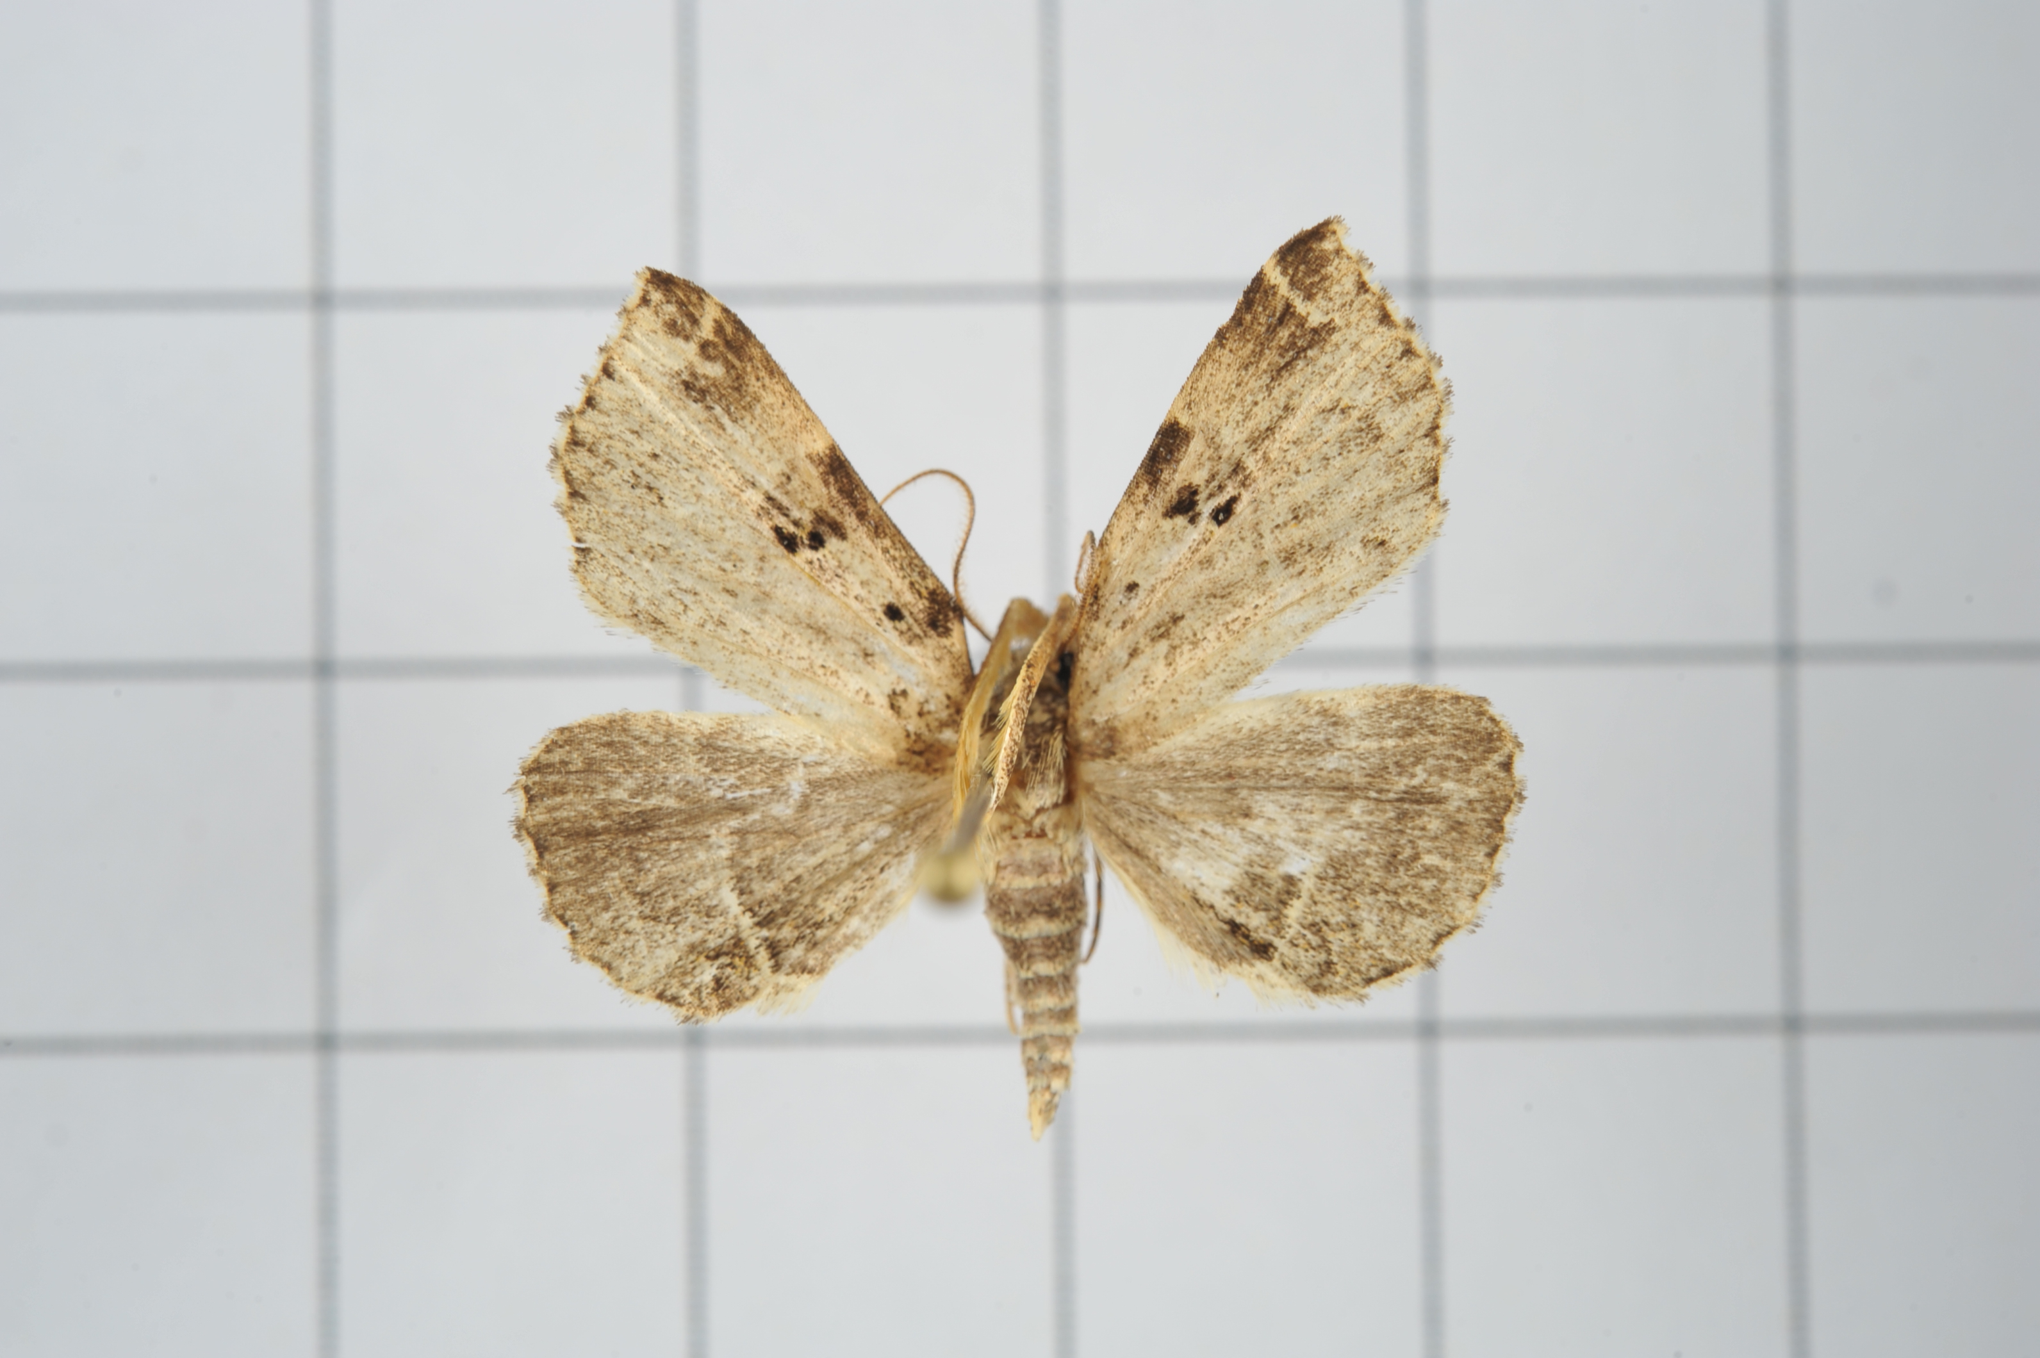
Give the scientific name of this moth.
Cidariplura atayal
